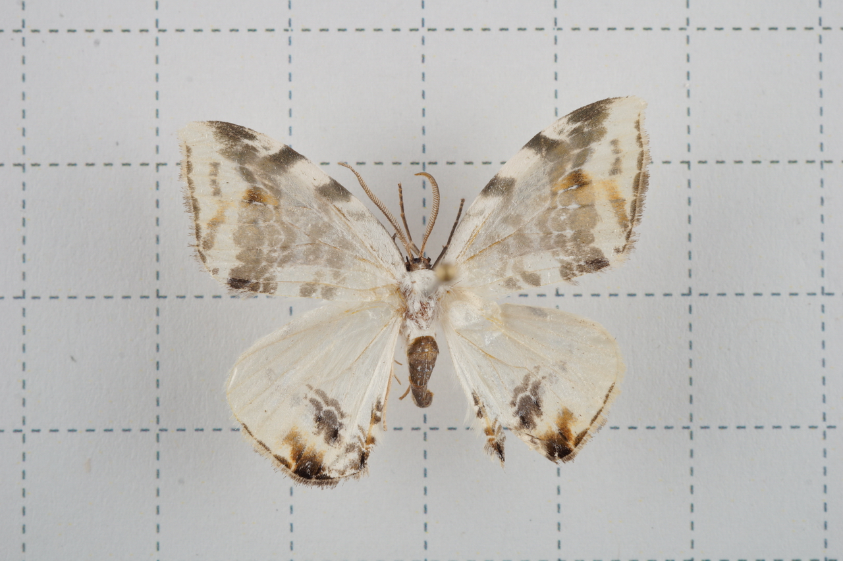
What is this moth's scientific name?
Sewa taiwana
